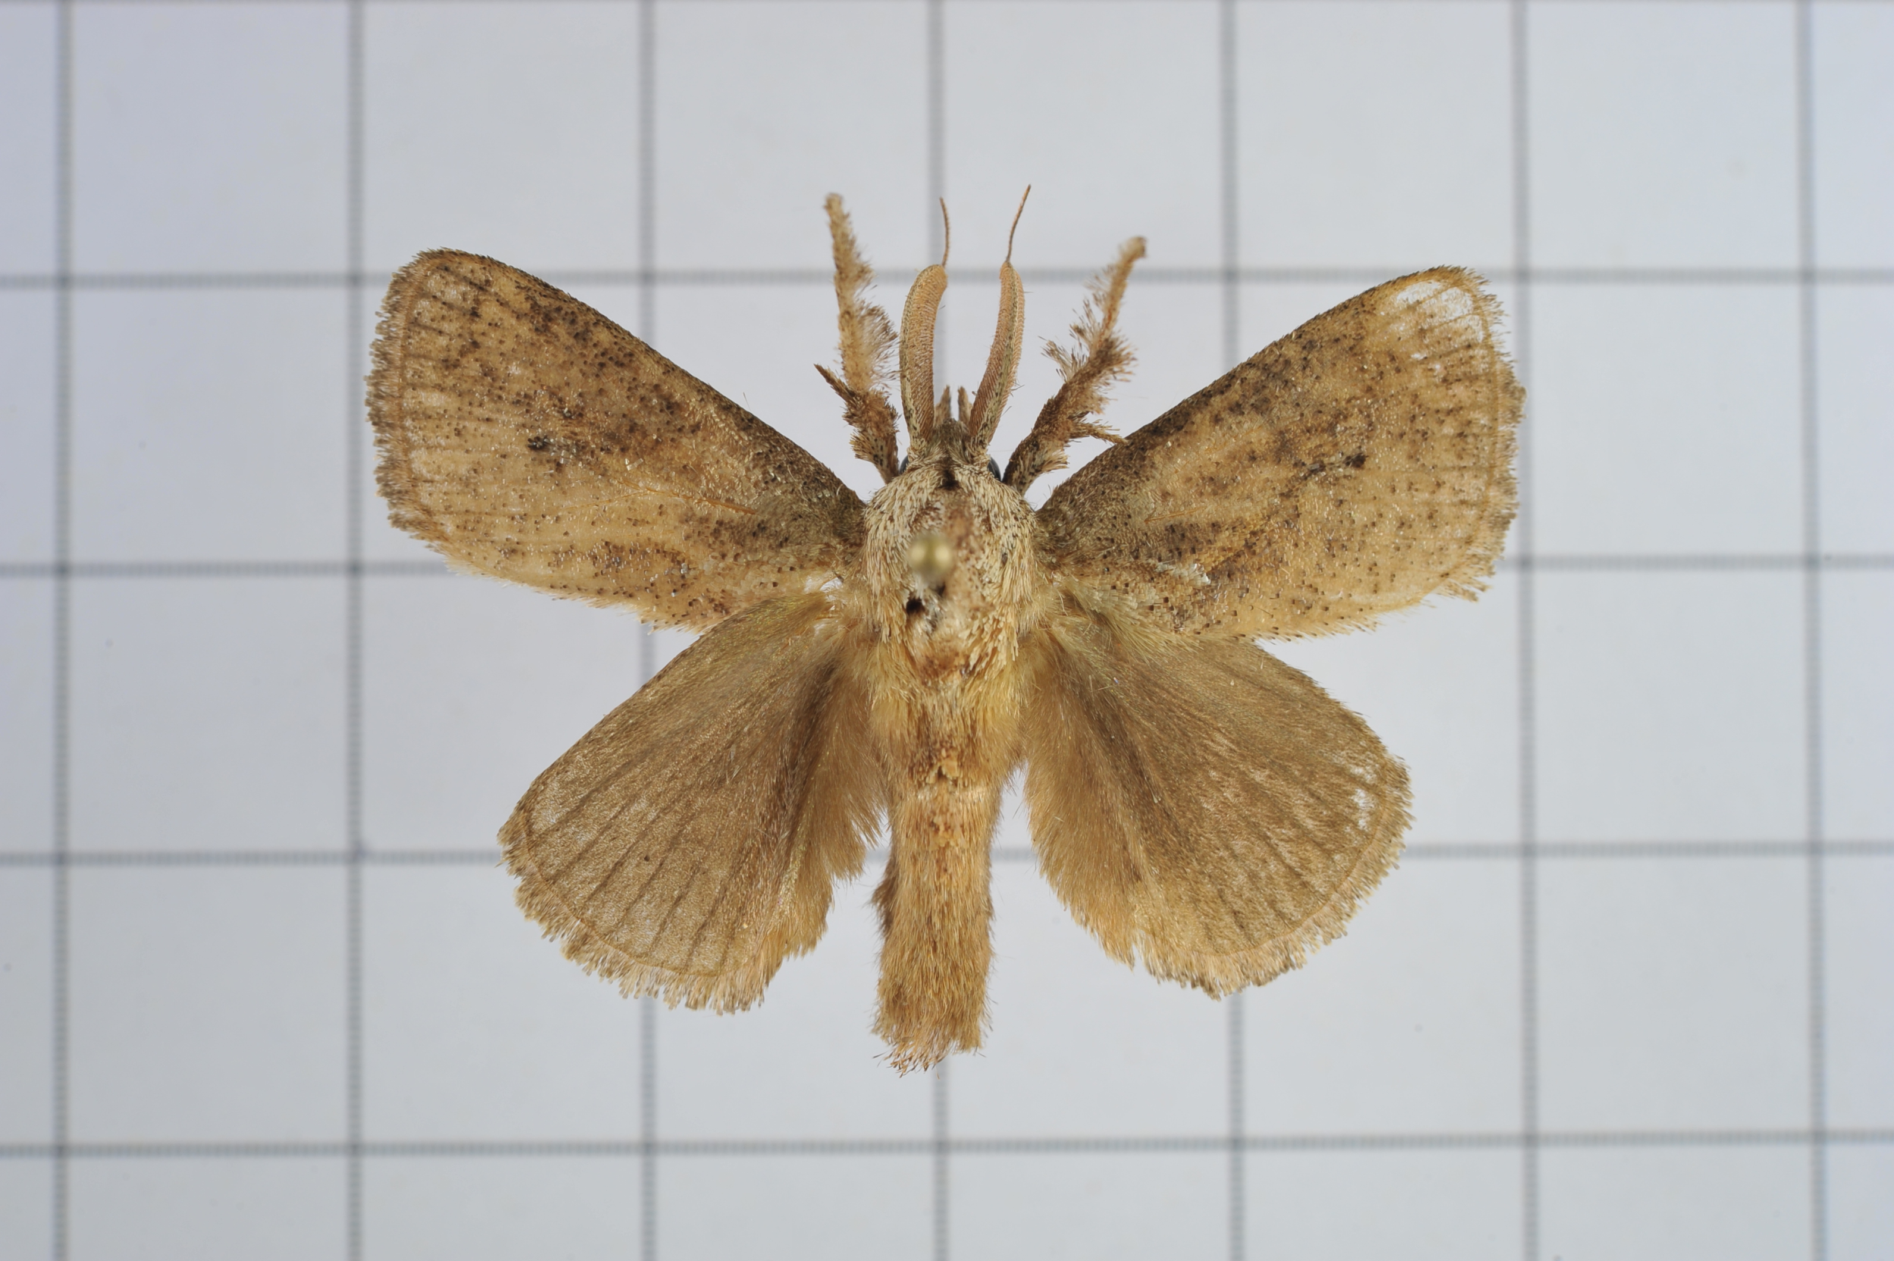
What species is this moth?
Susica sinensis
